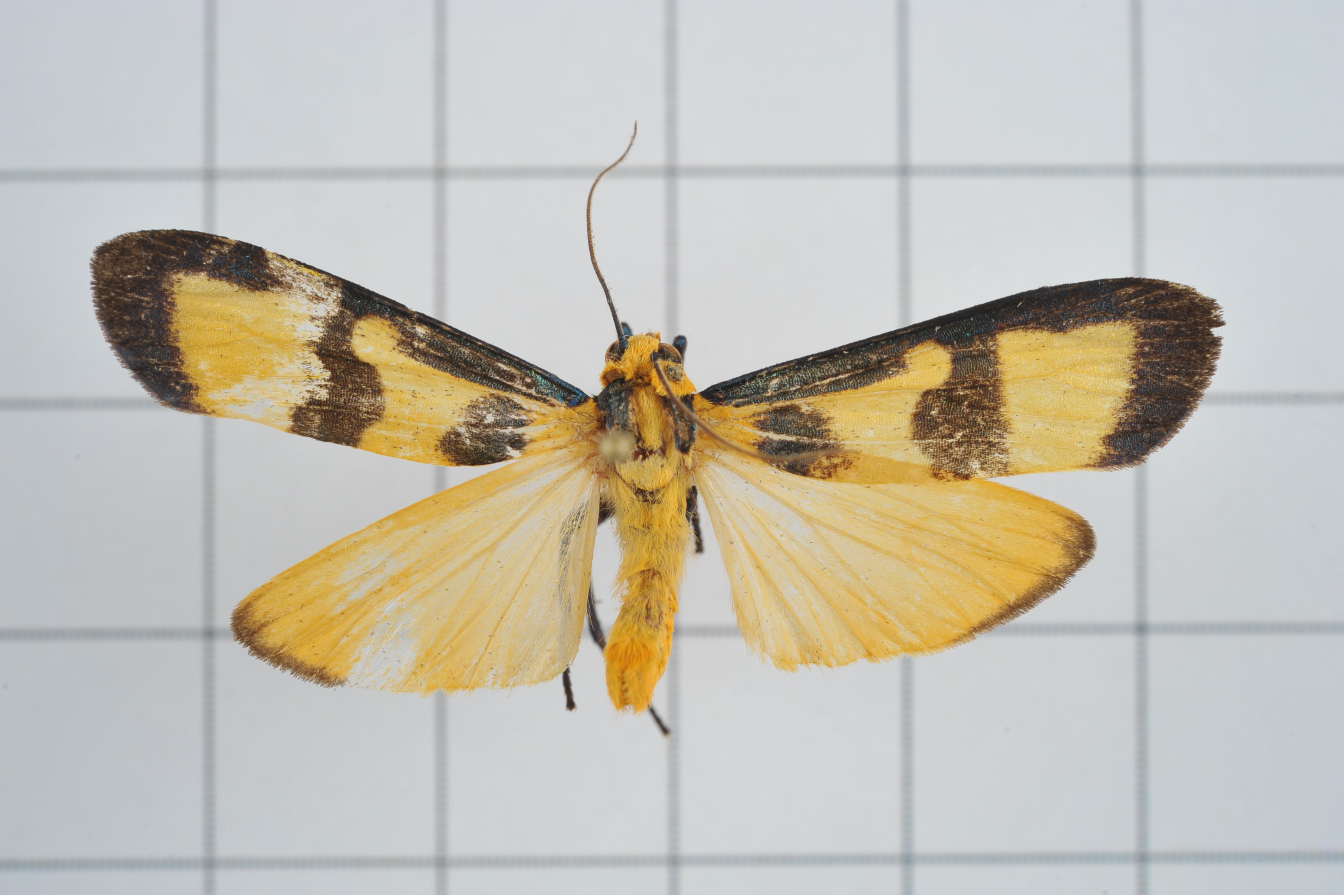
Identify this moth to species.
Chrysaeglia magnifica
